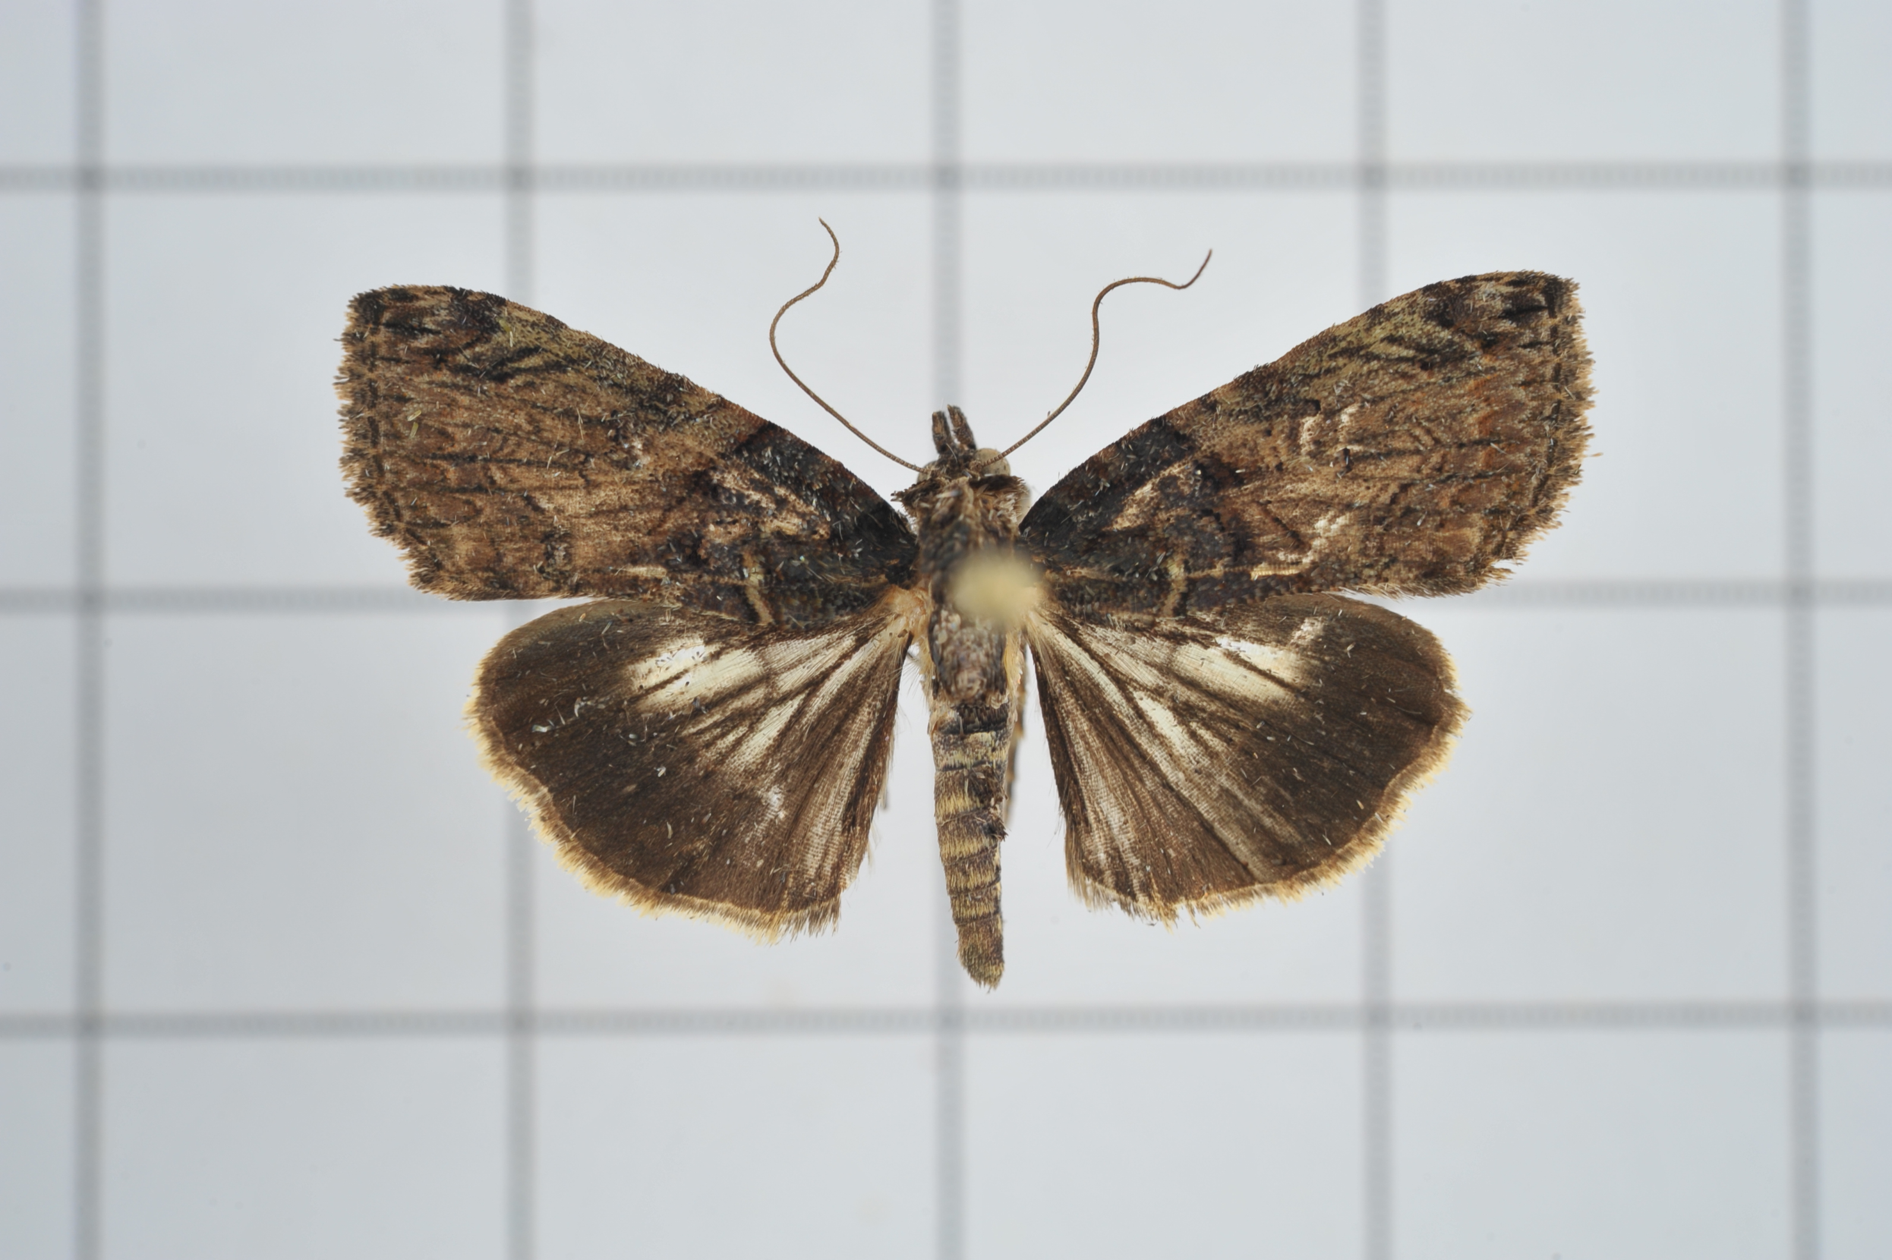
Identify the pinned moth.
Lophoptera phaeobasis
